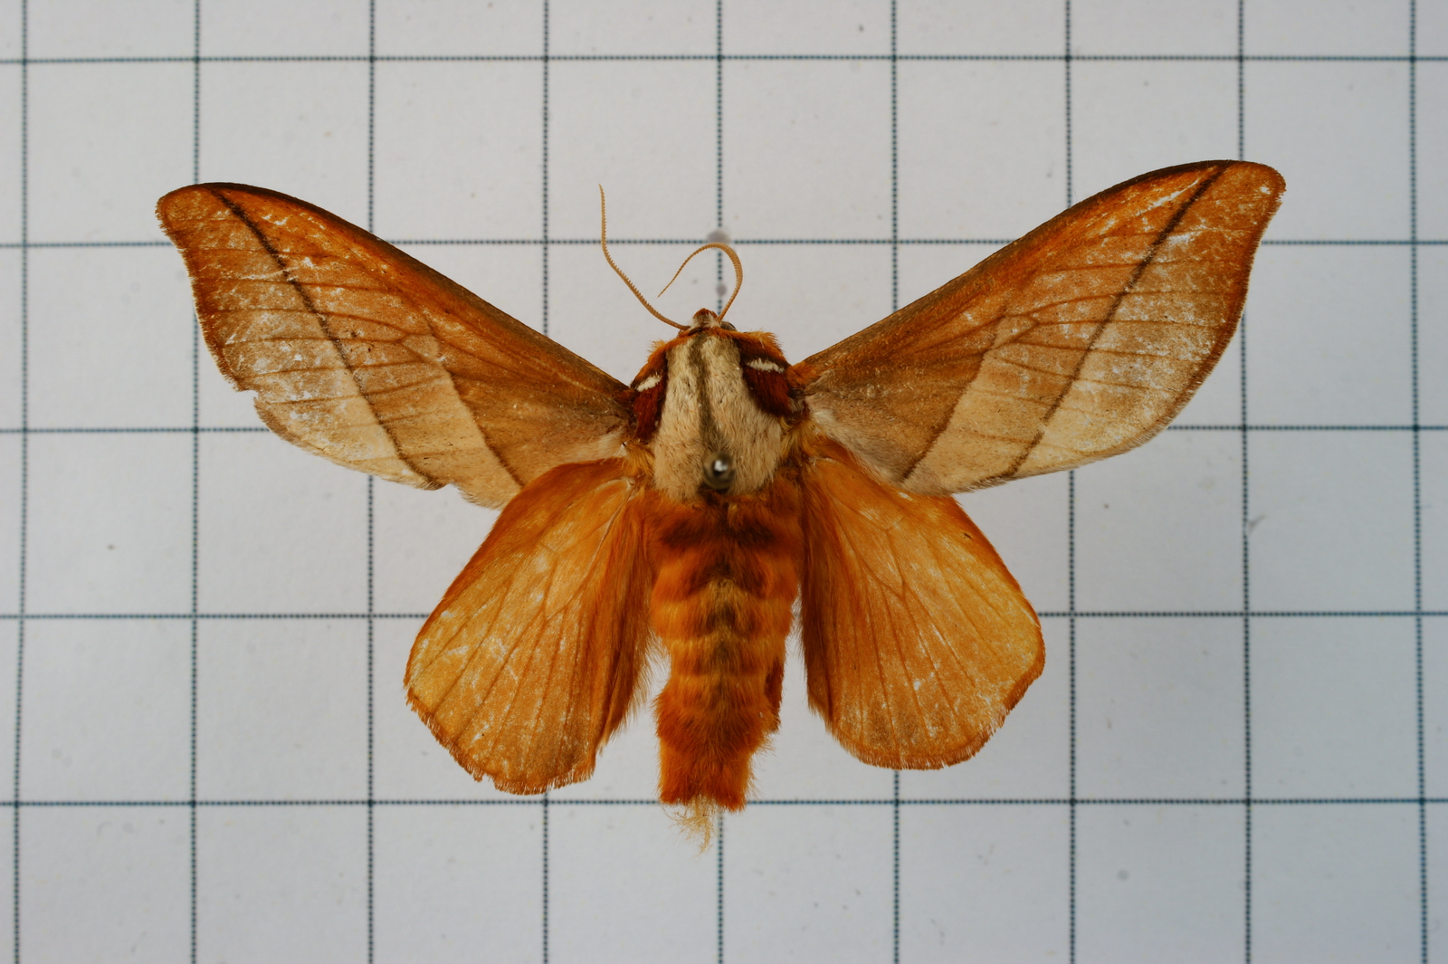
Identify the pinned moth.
Mahanta kawadai
